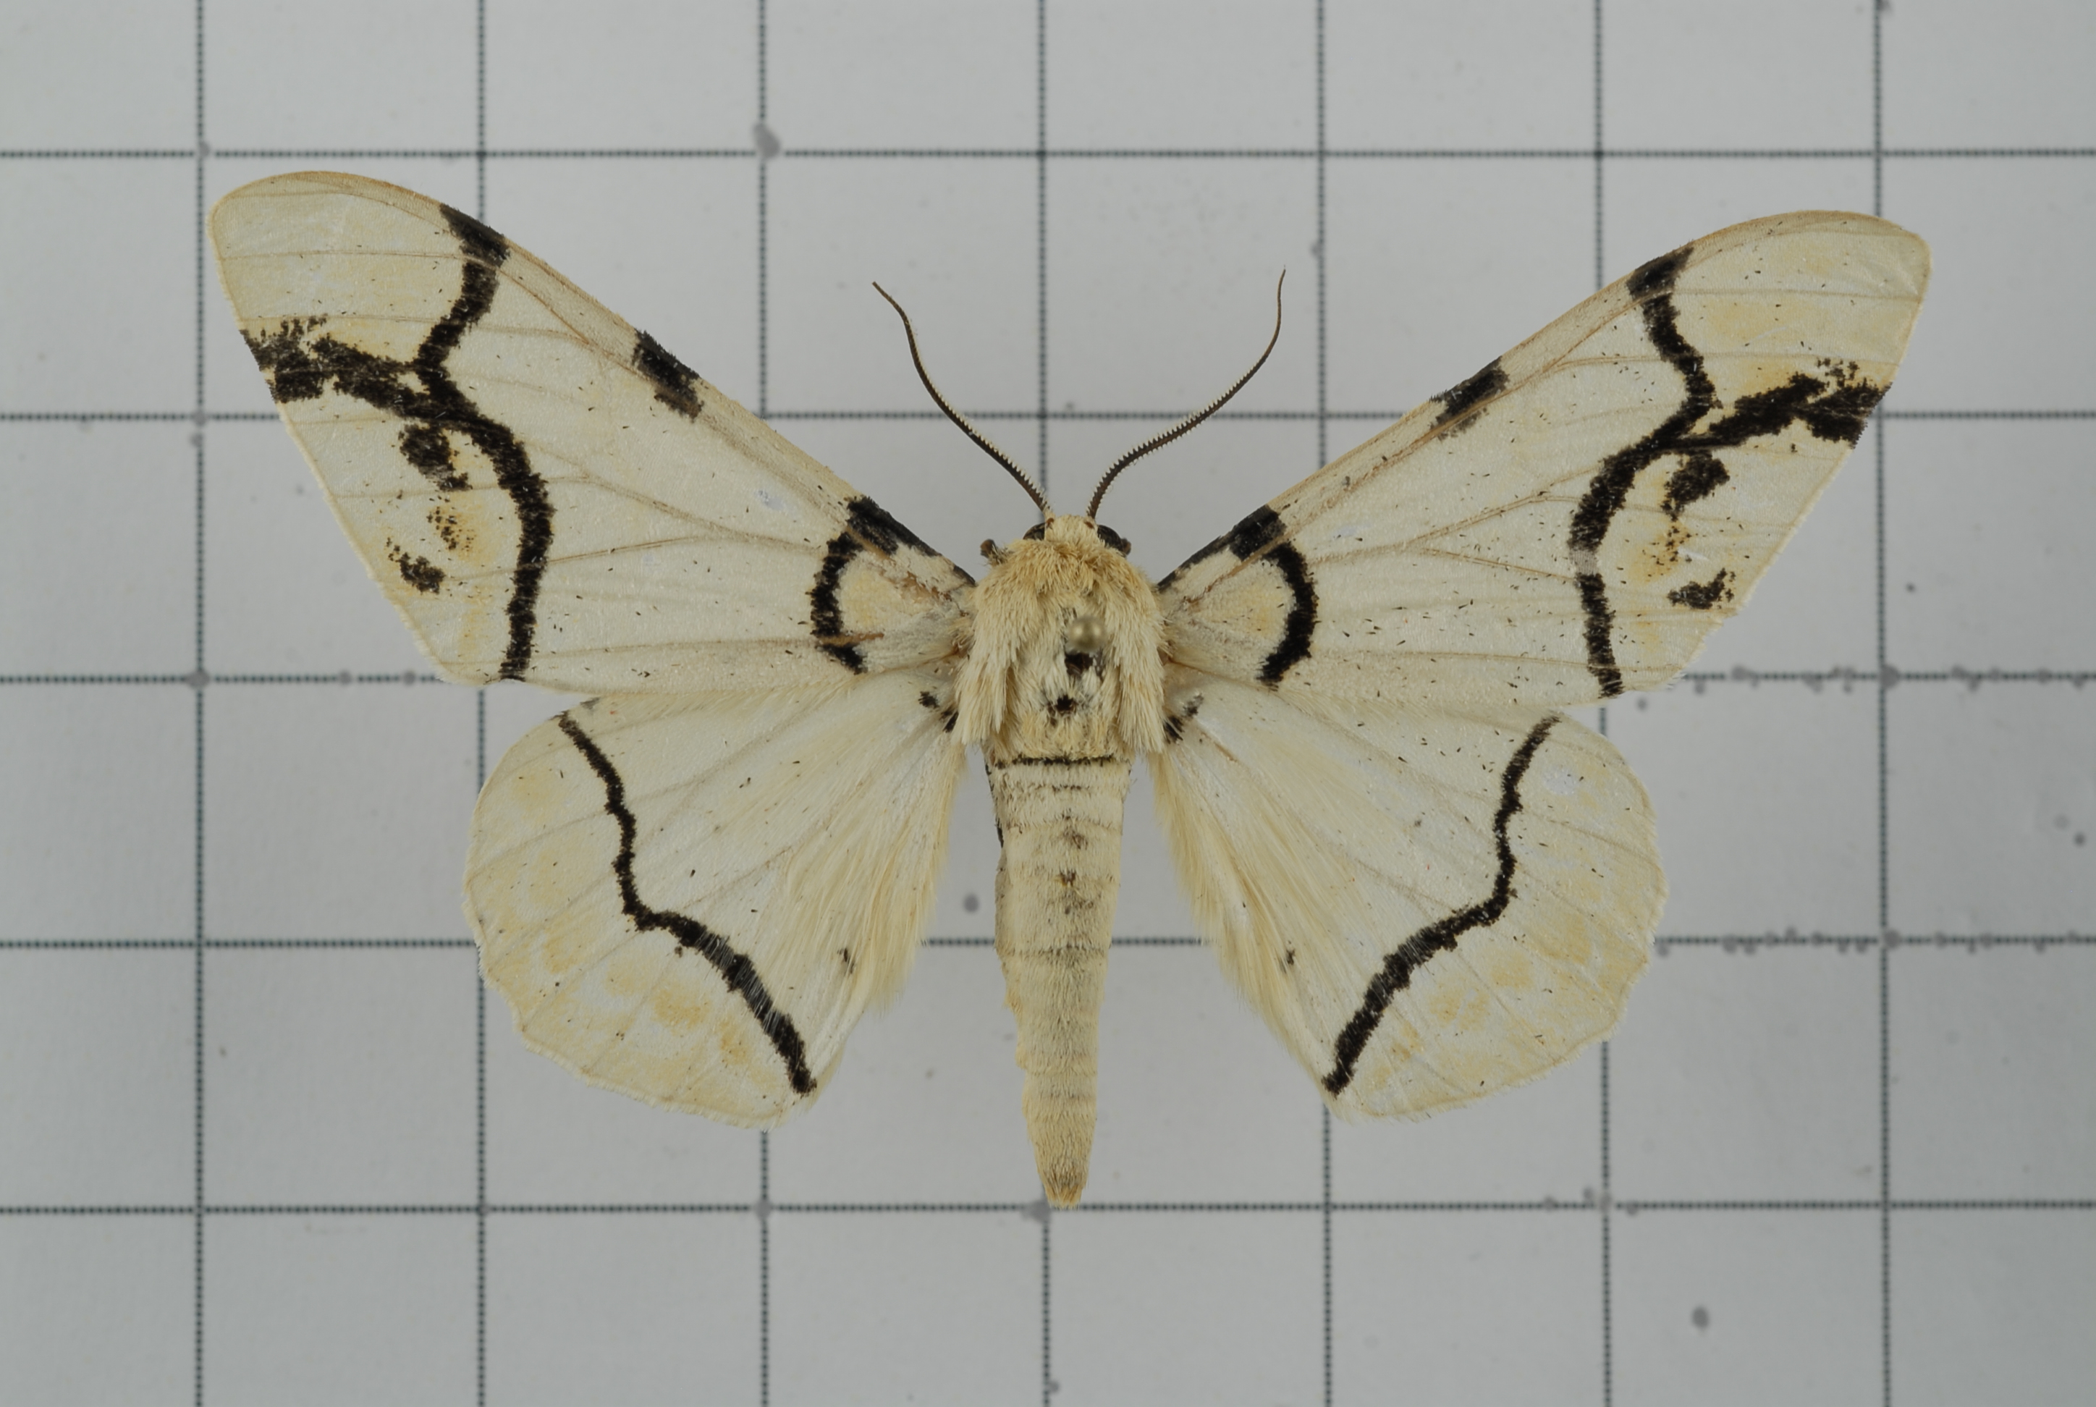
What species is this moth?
Biston perclara
